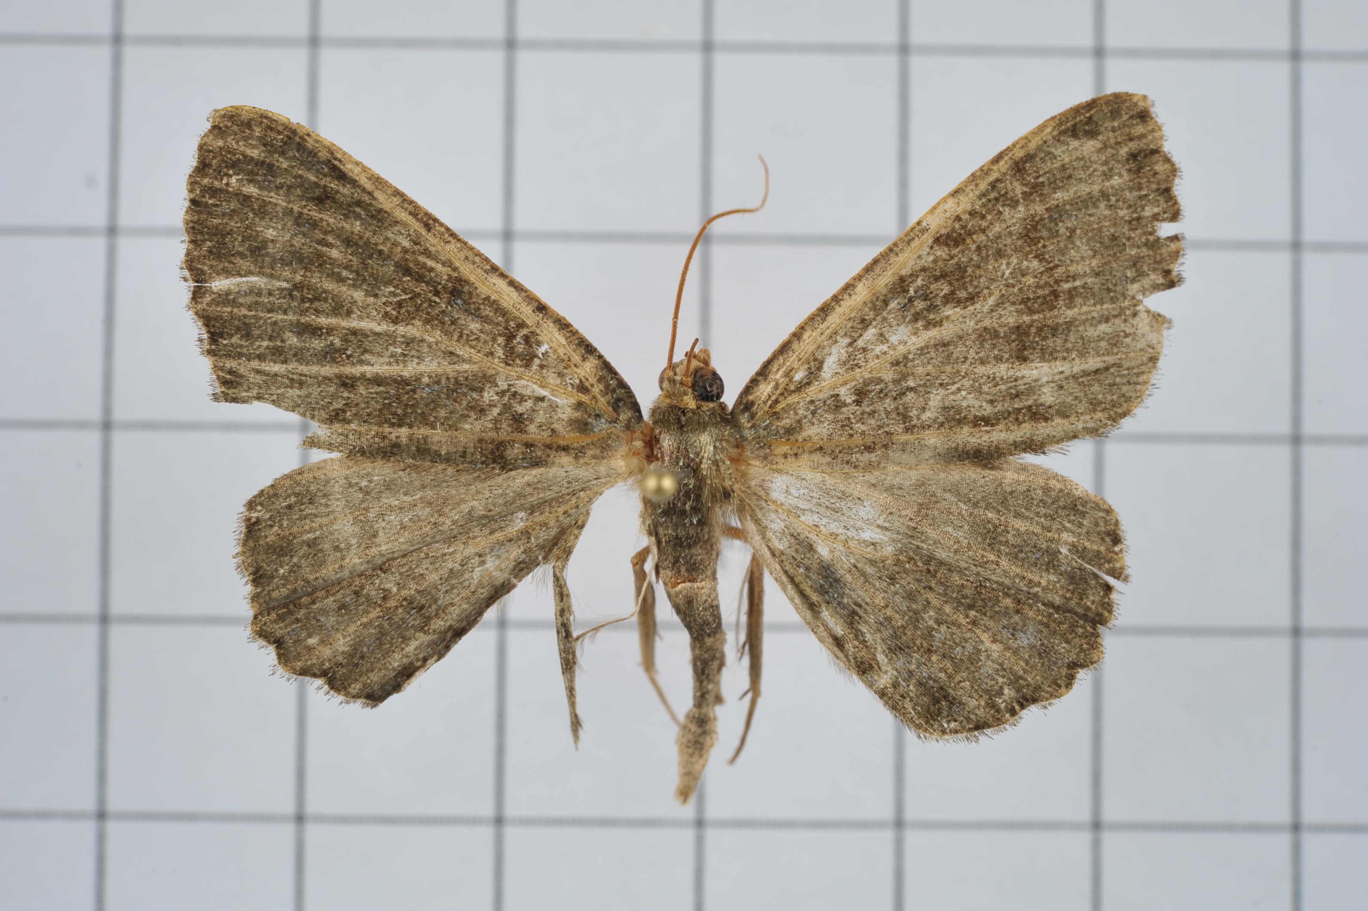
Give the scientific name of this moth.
Gnophos caenosa
